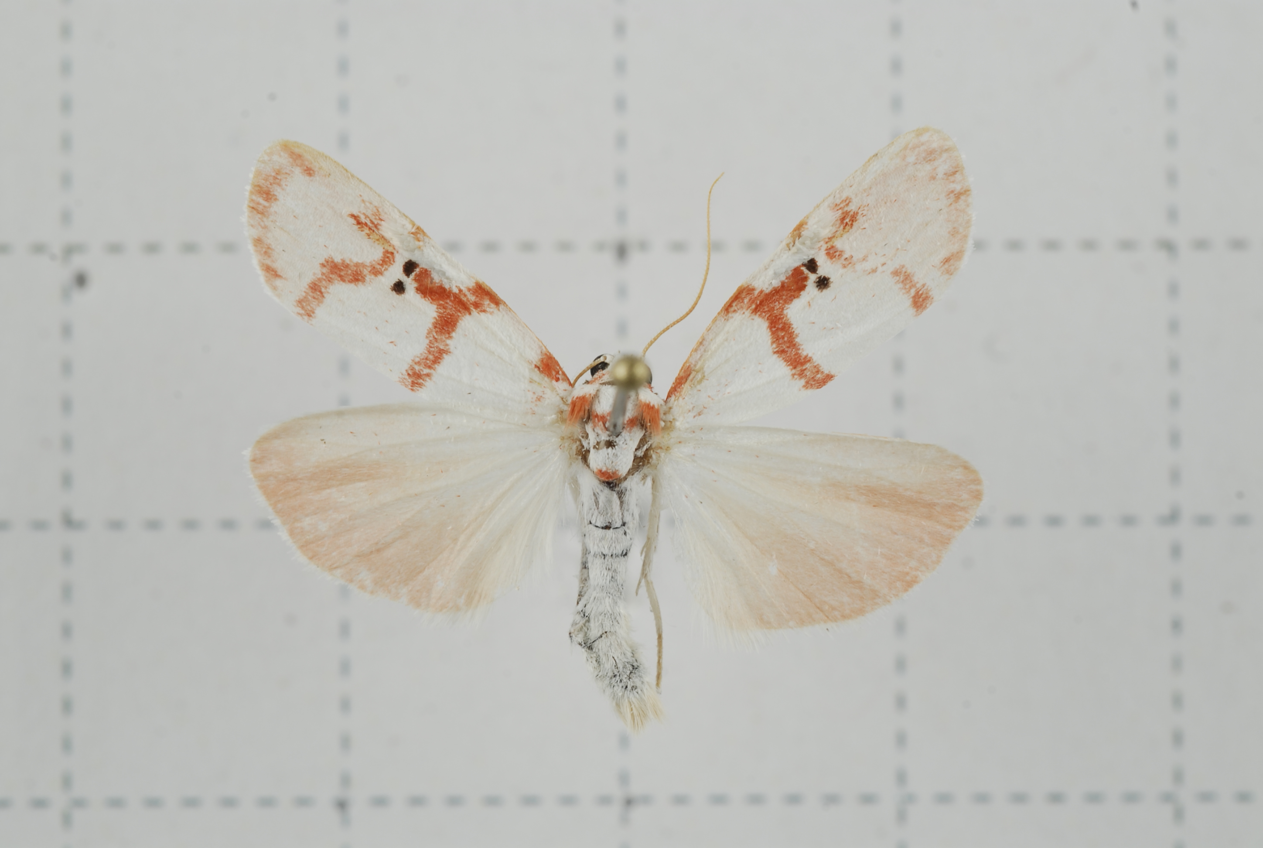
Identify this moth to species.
Cyana hamata hamata
